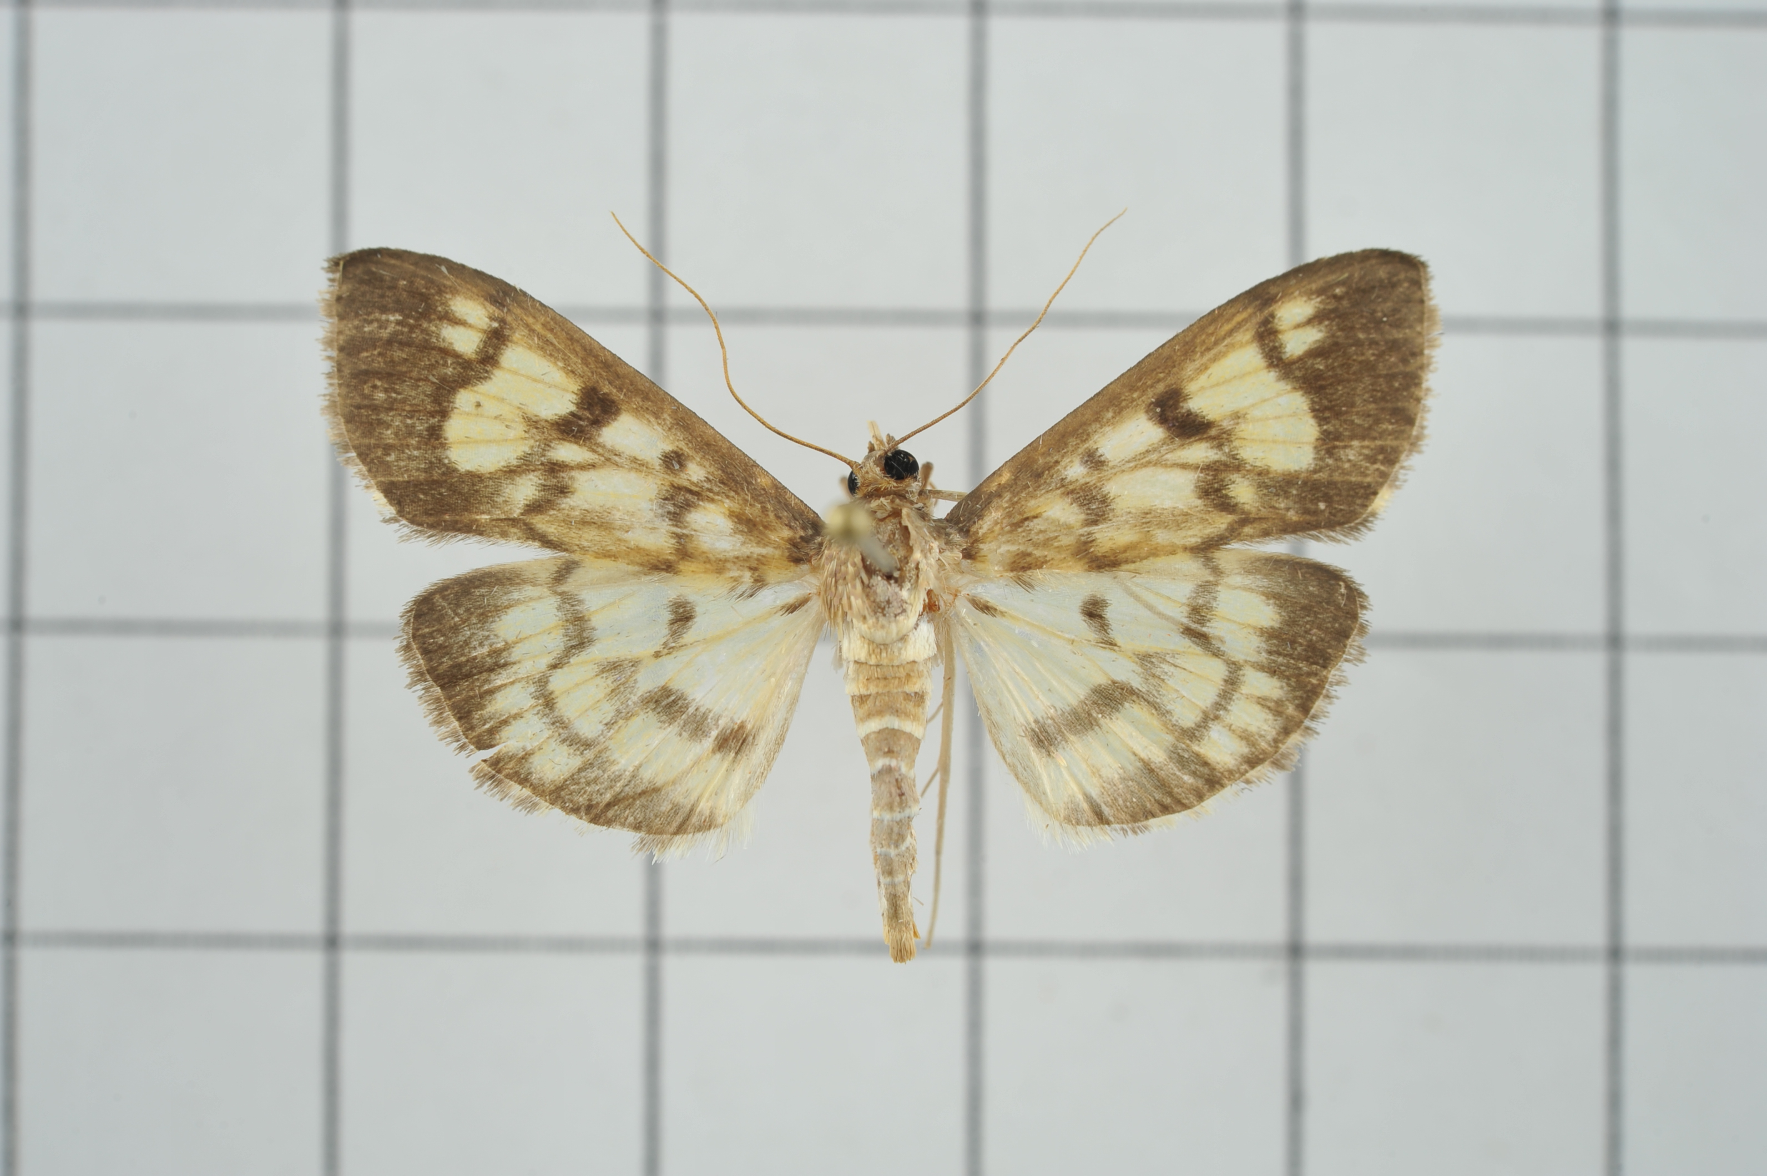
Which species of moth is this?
Syllepte taiwanalis
